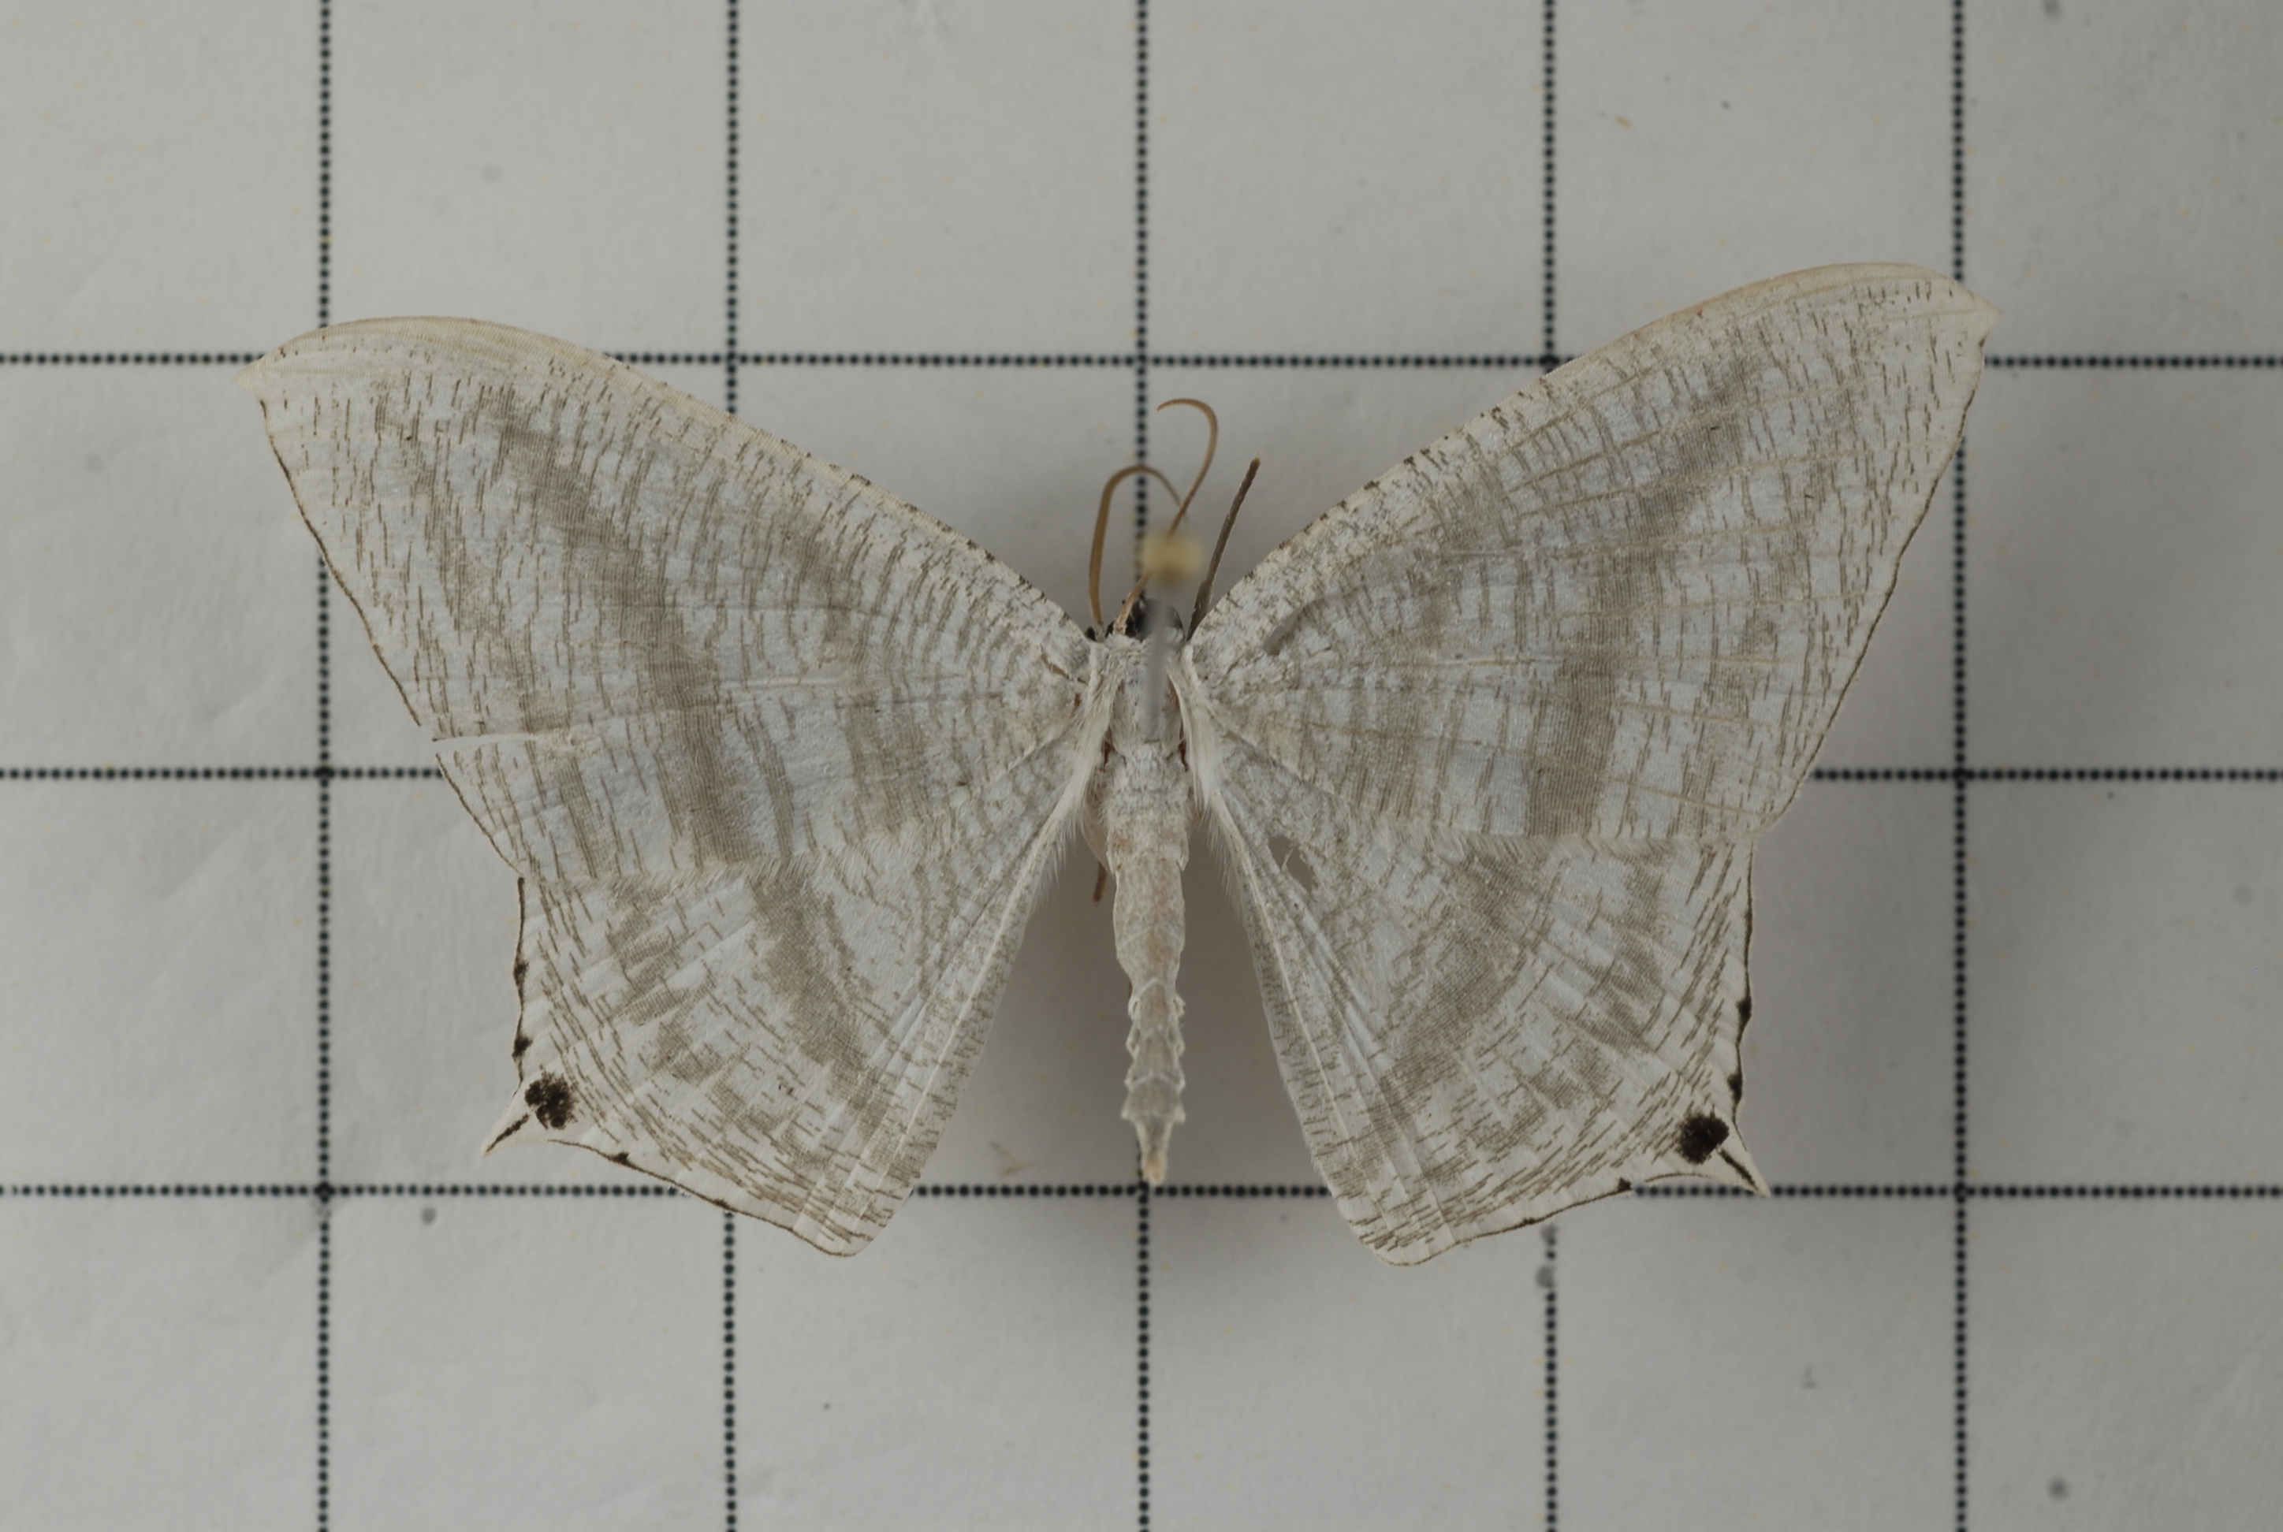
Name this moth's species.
Micronia aculeata
